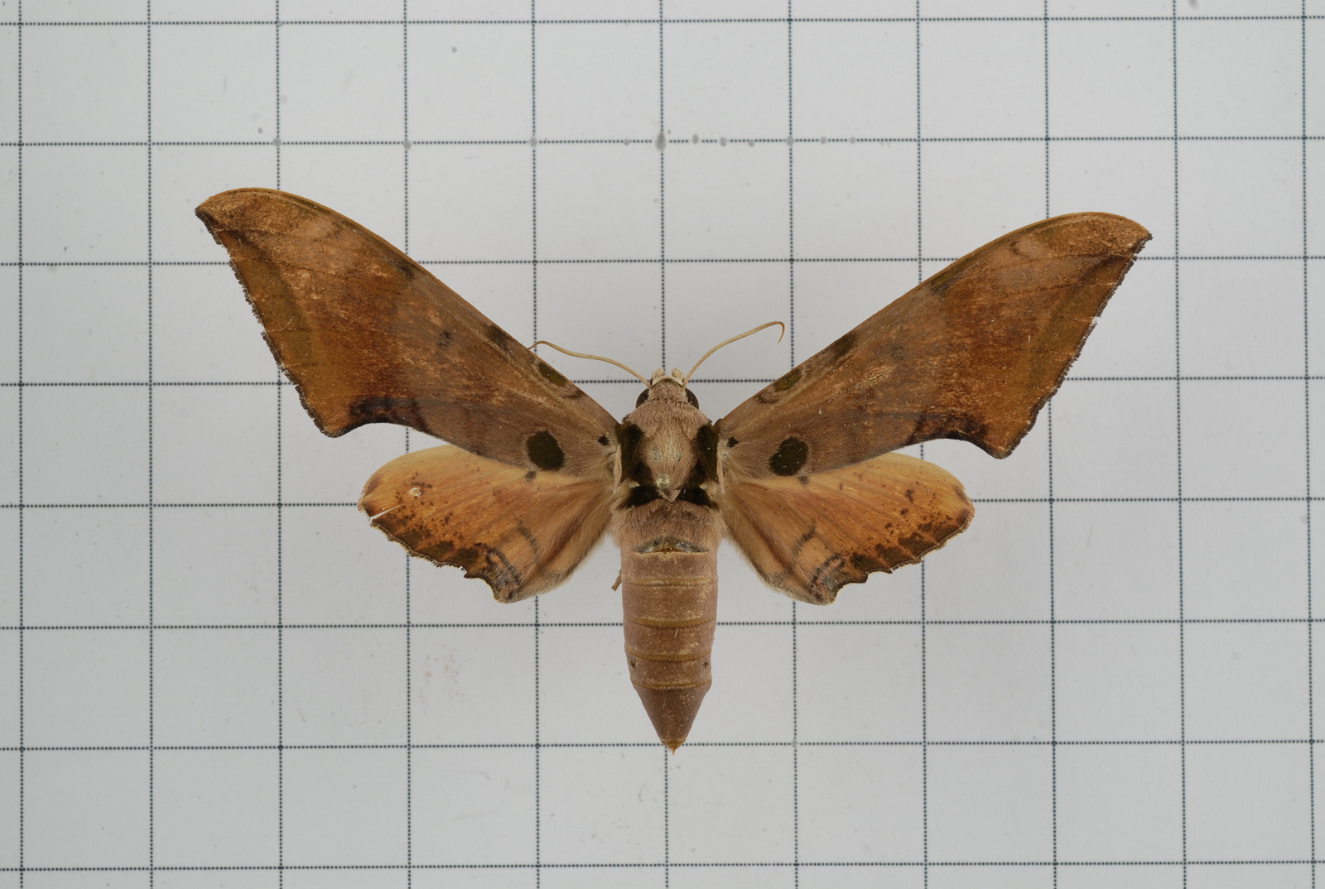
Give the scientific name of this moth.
Ambulyx kuangtungensis
